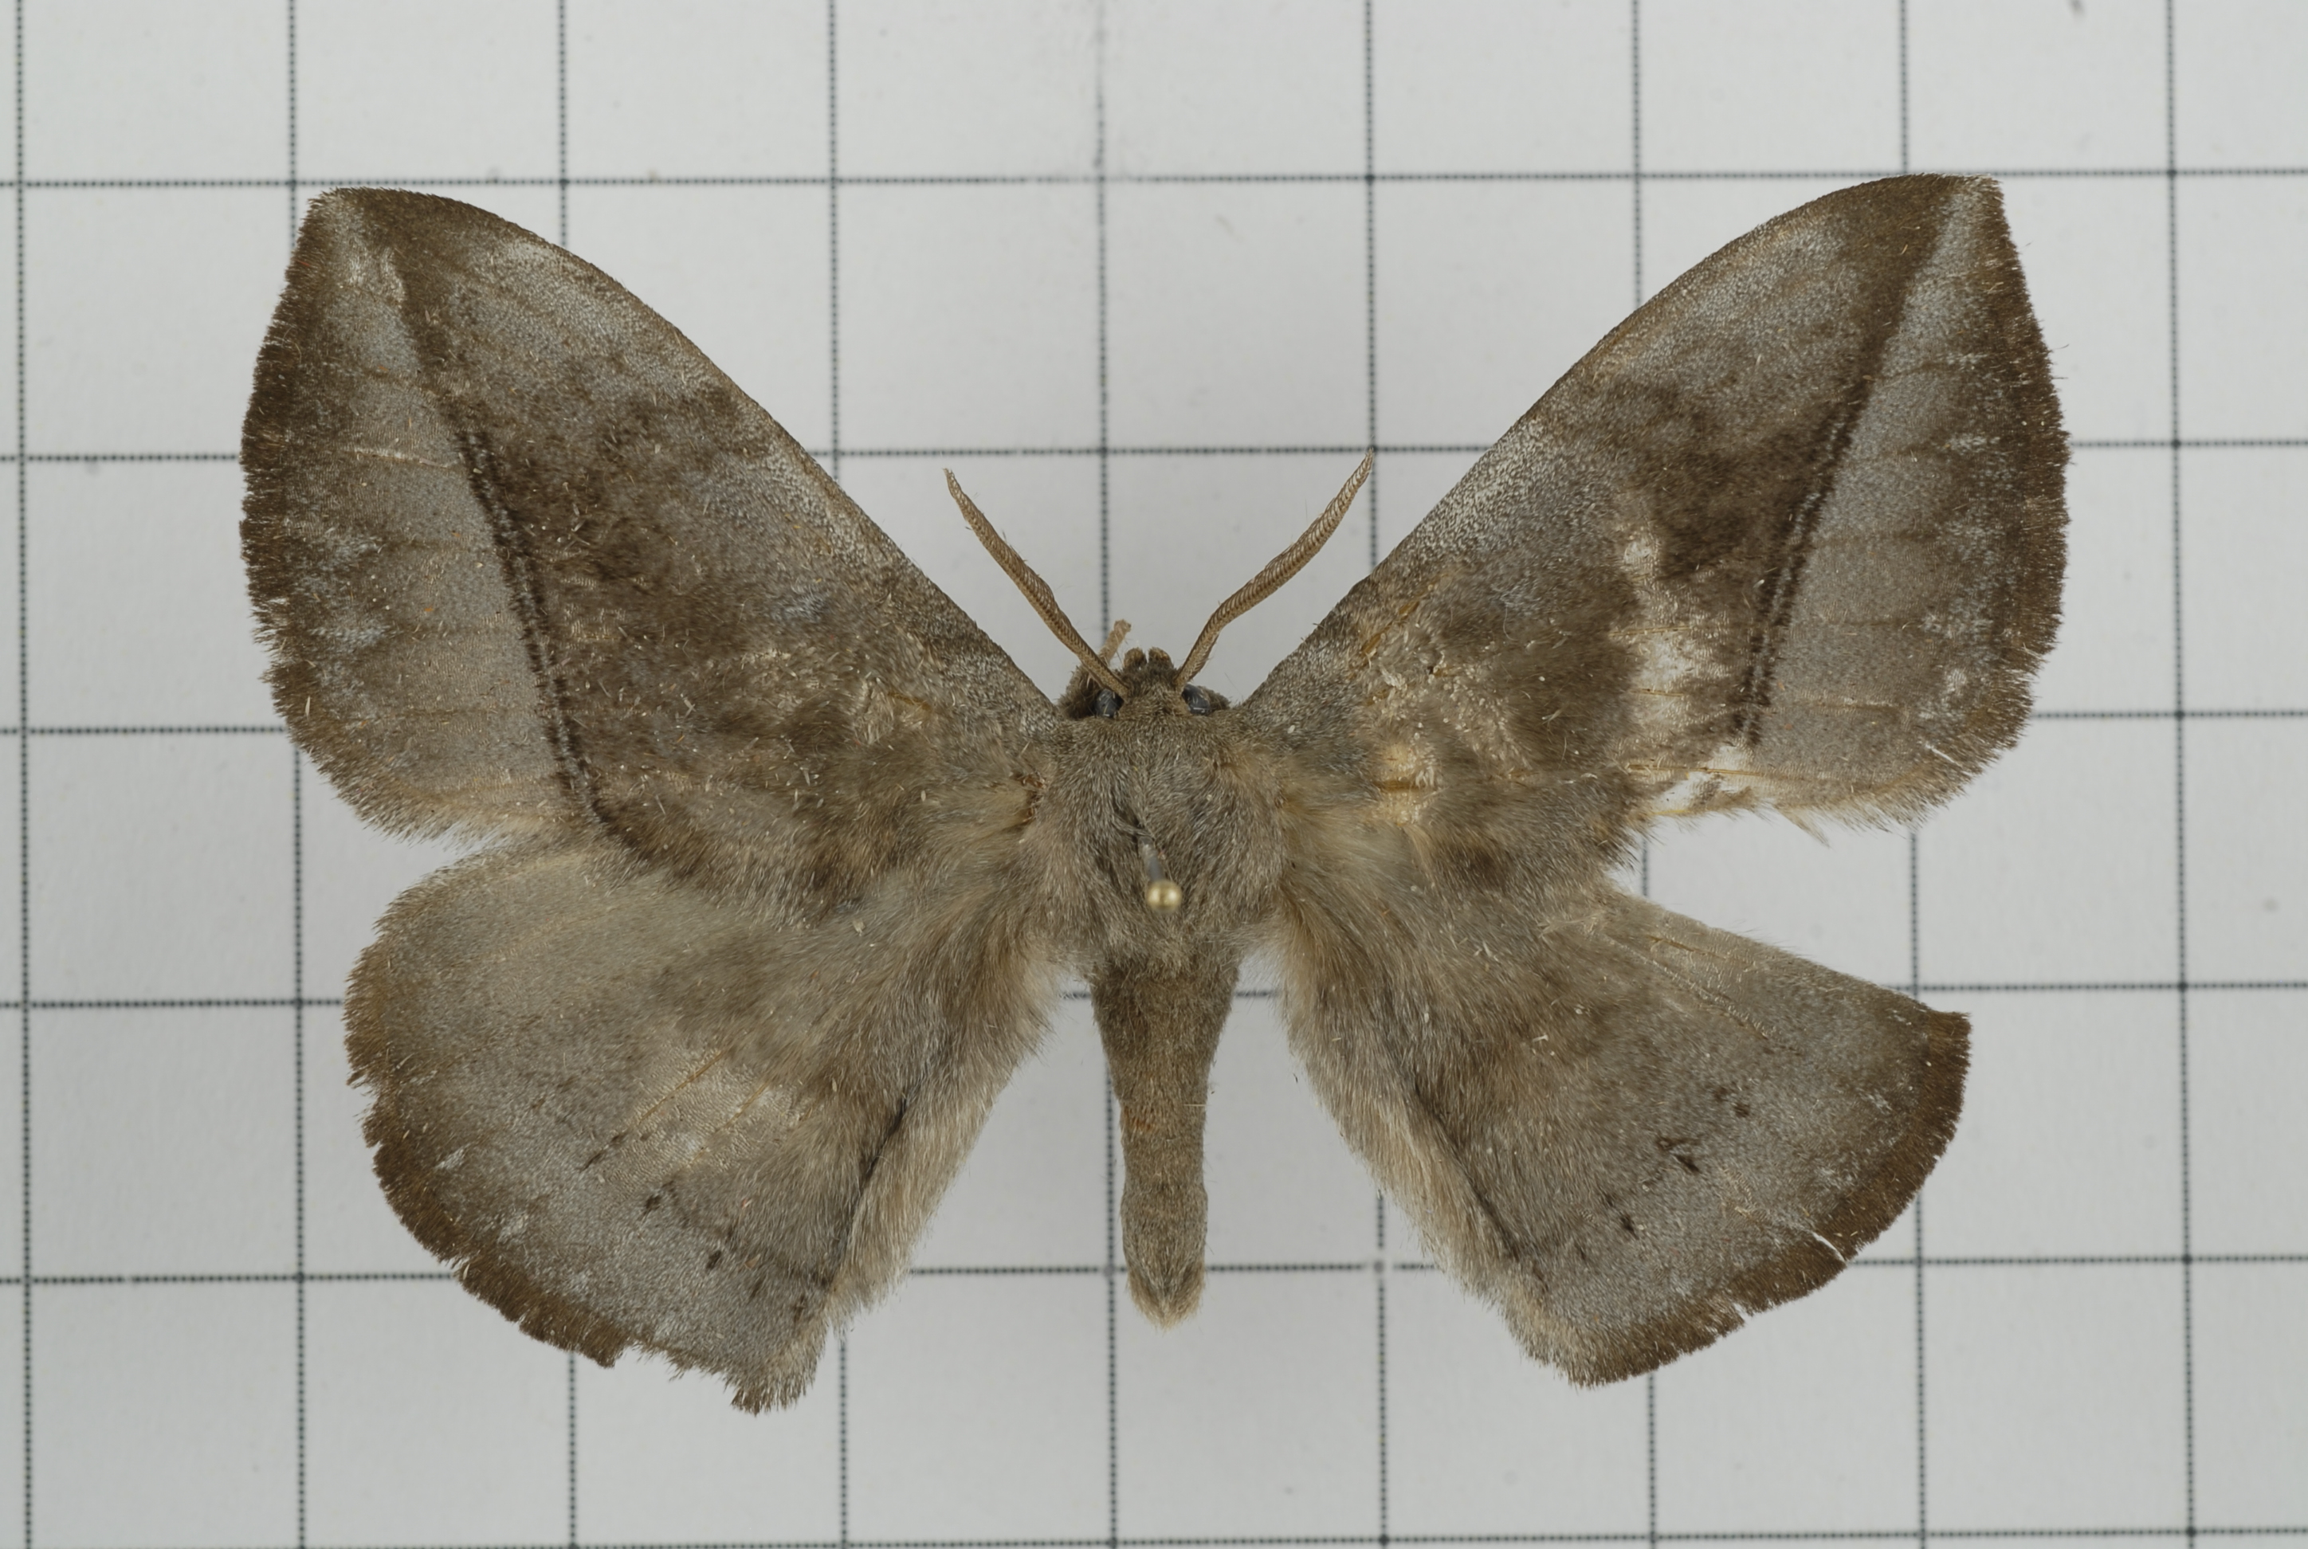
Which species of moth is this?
Ganisa formosicola
